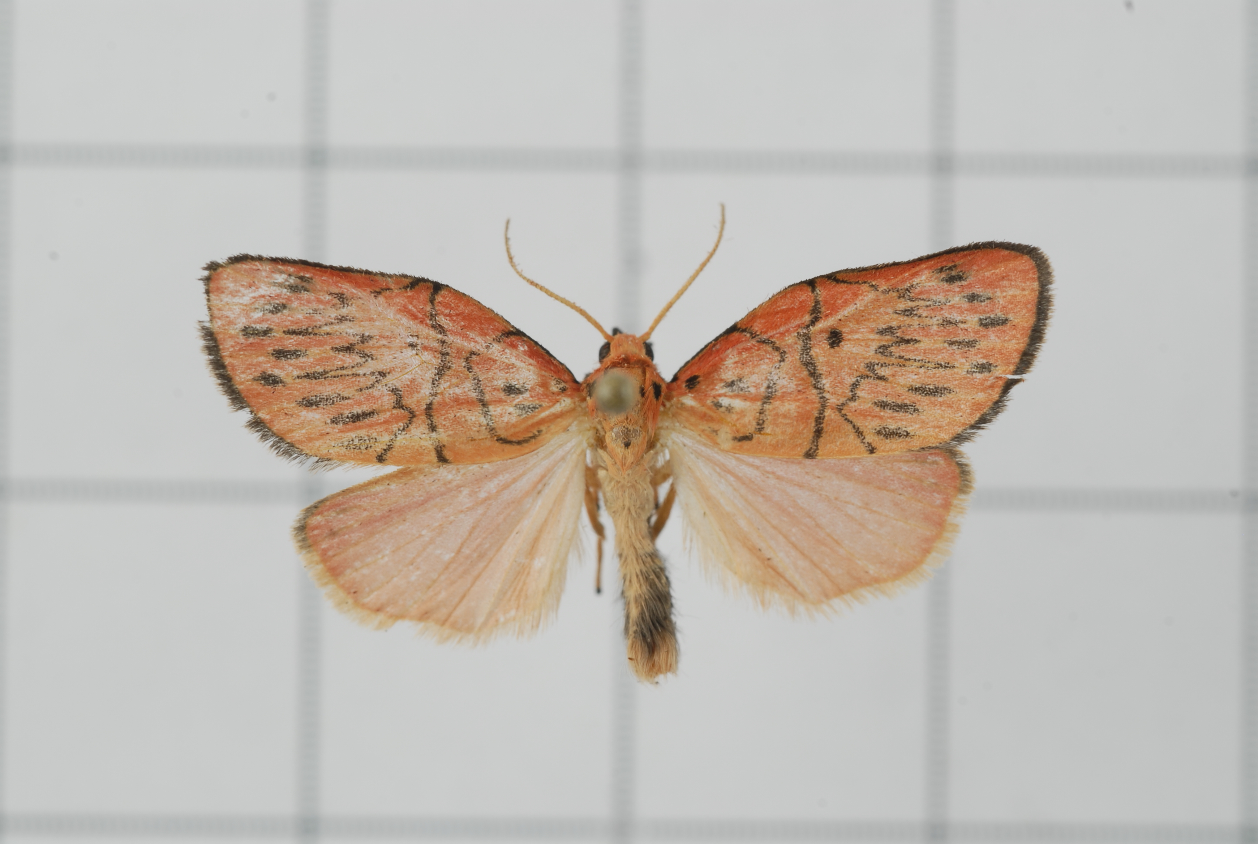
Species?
Aberrasine lichenshihi
